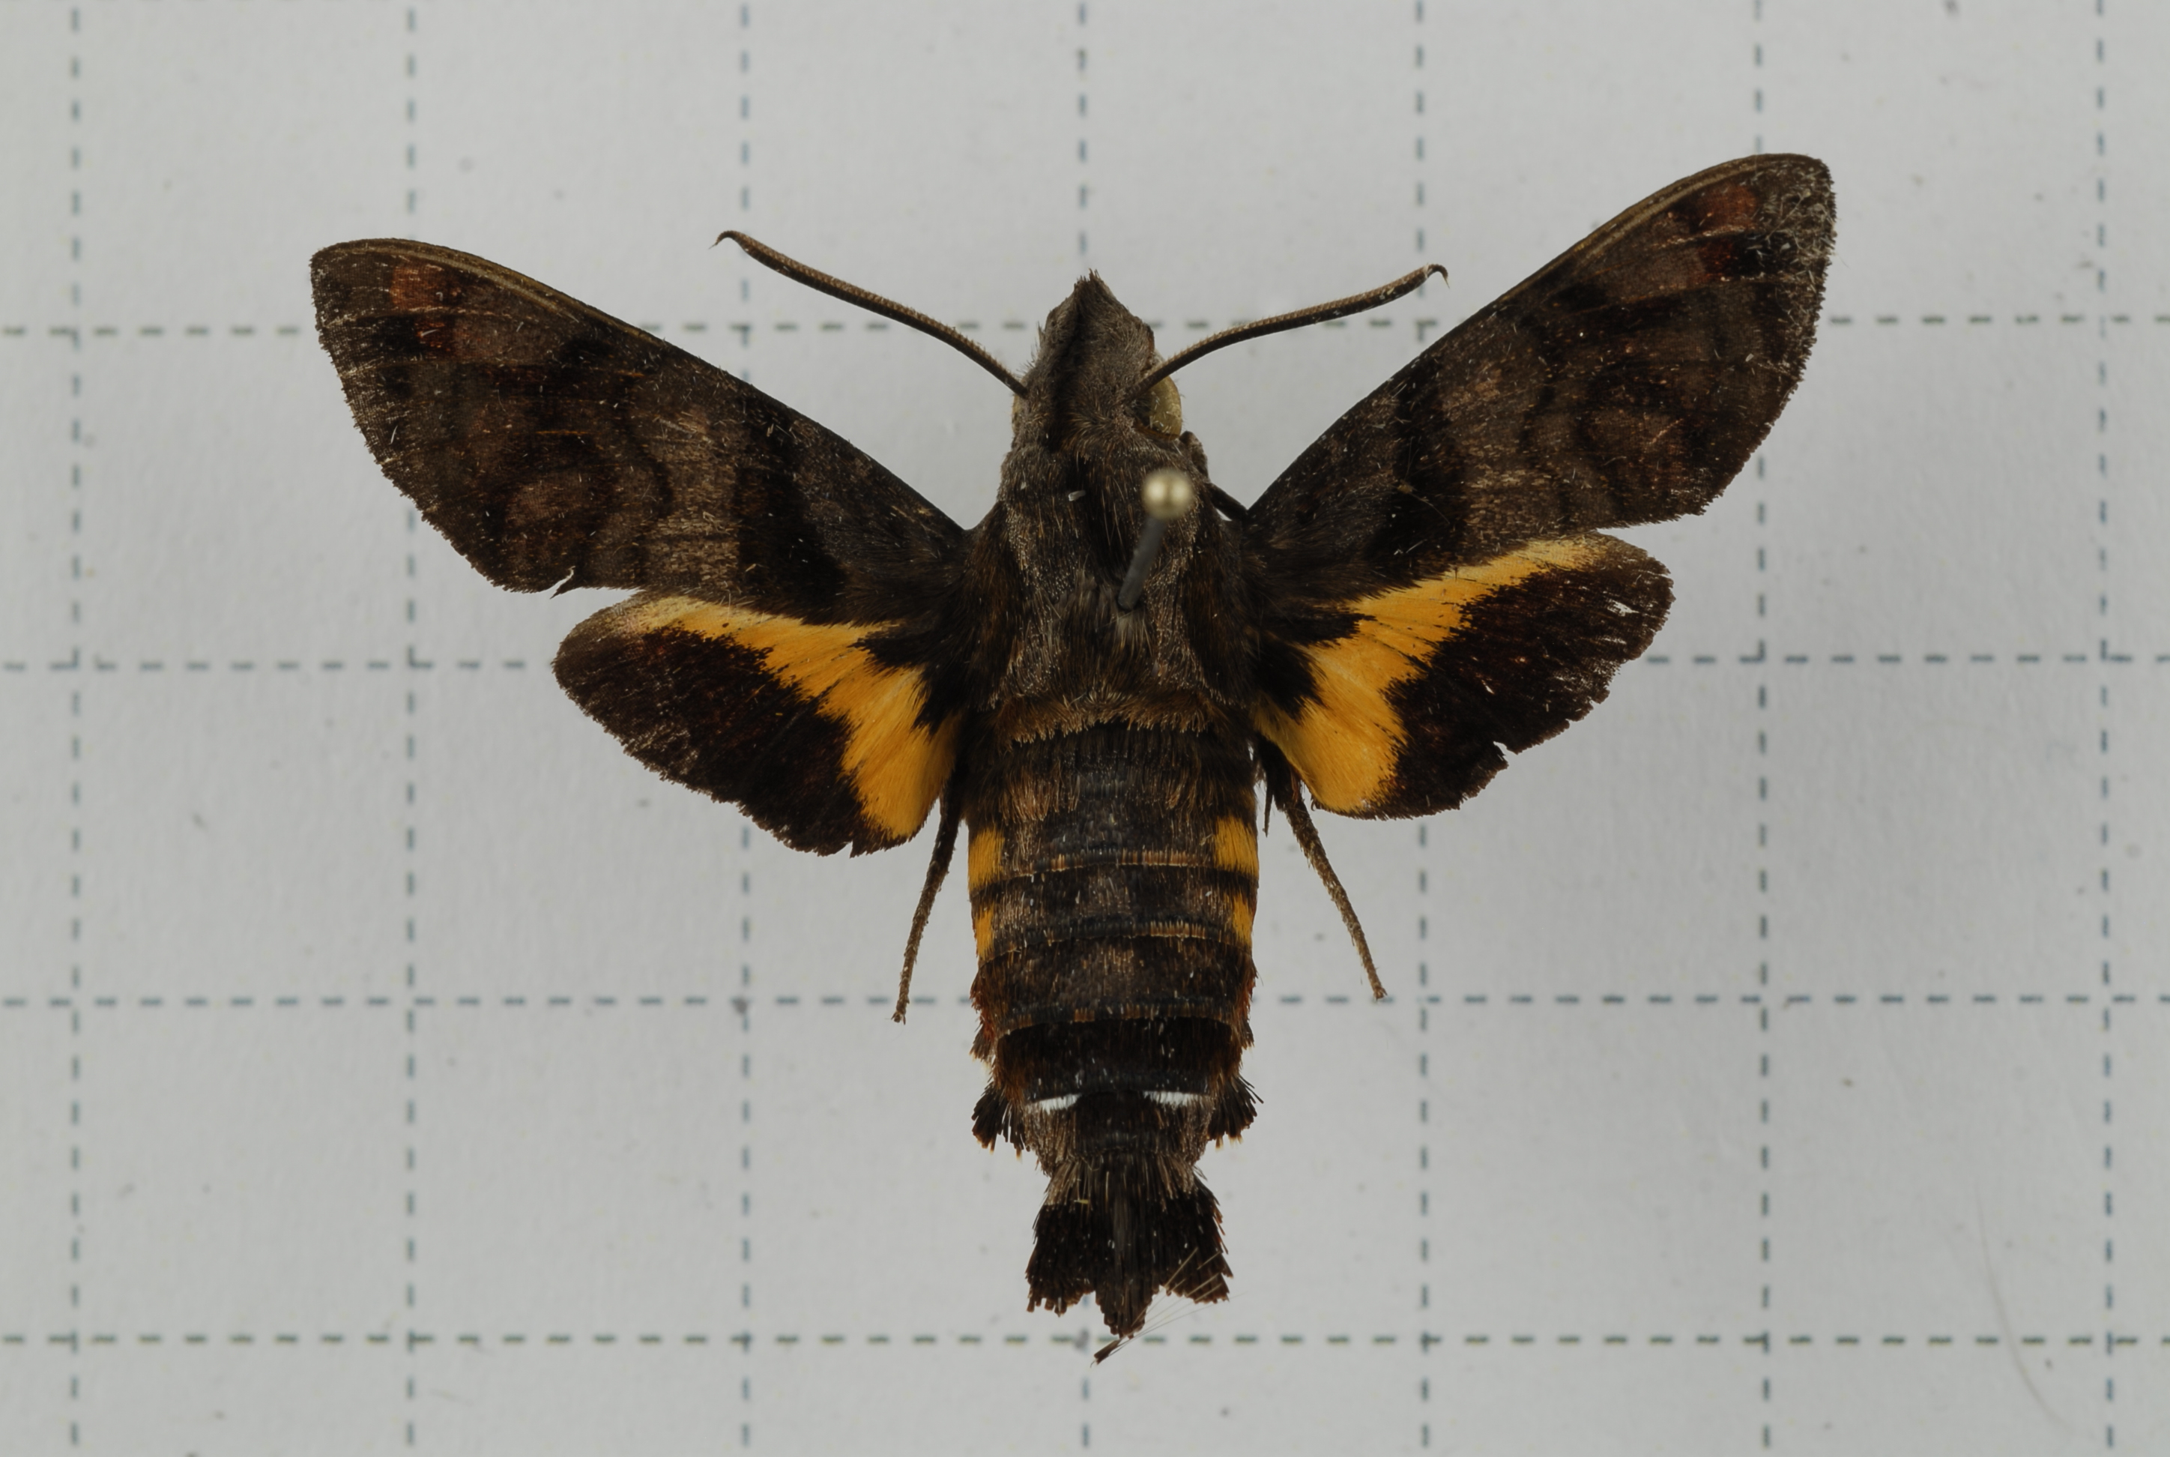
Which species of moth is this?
Macroglossum pyrrhosticta
